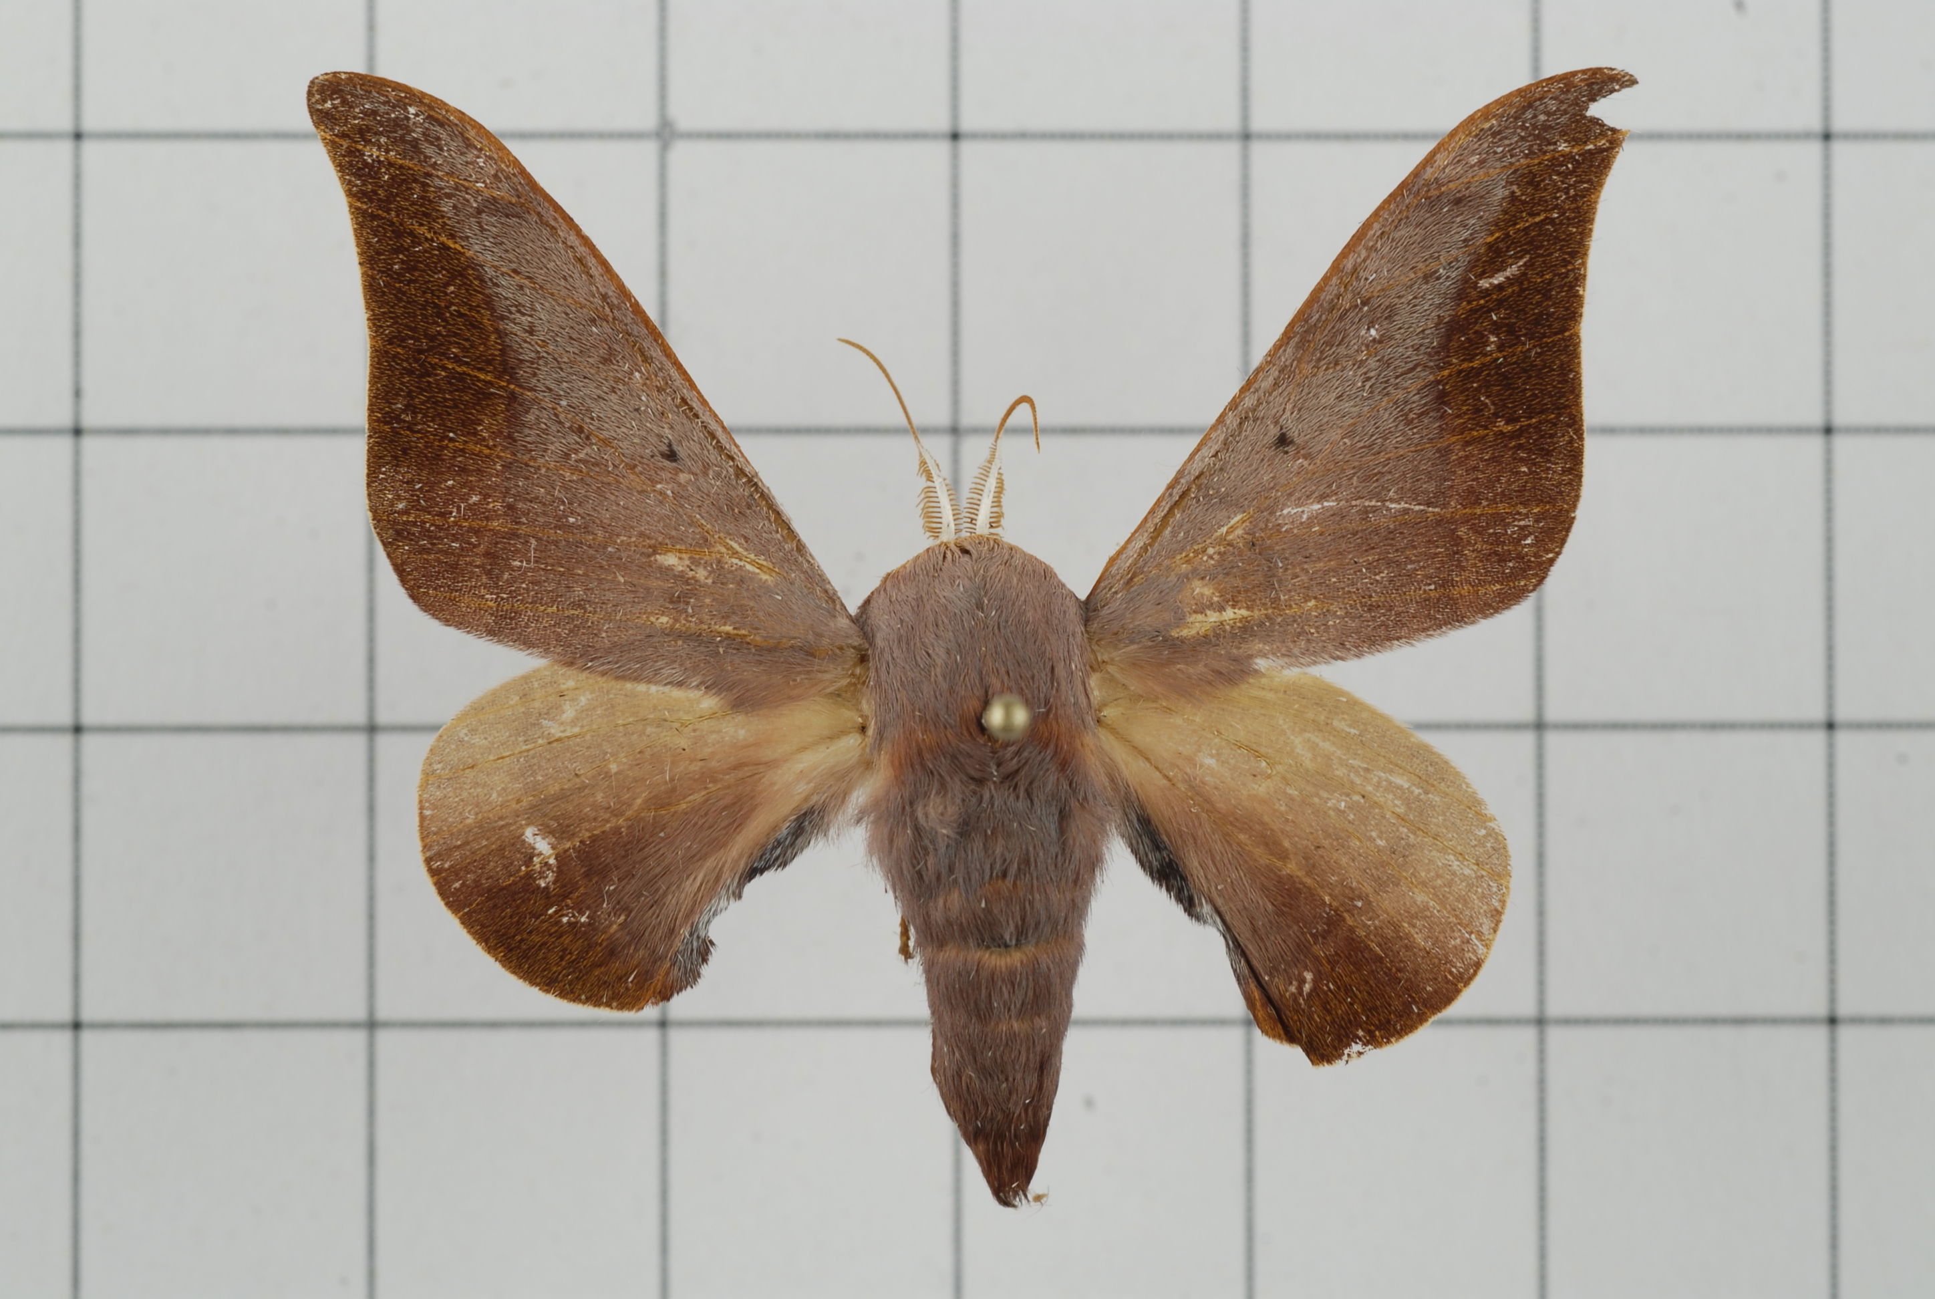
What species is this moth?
Comparmustilia gerontica
